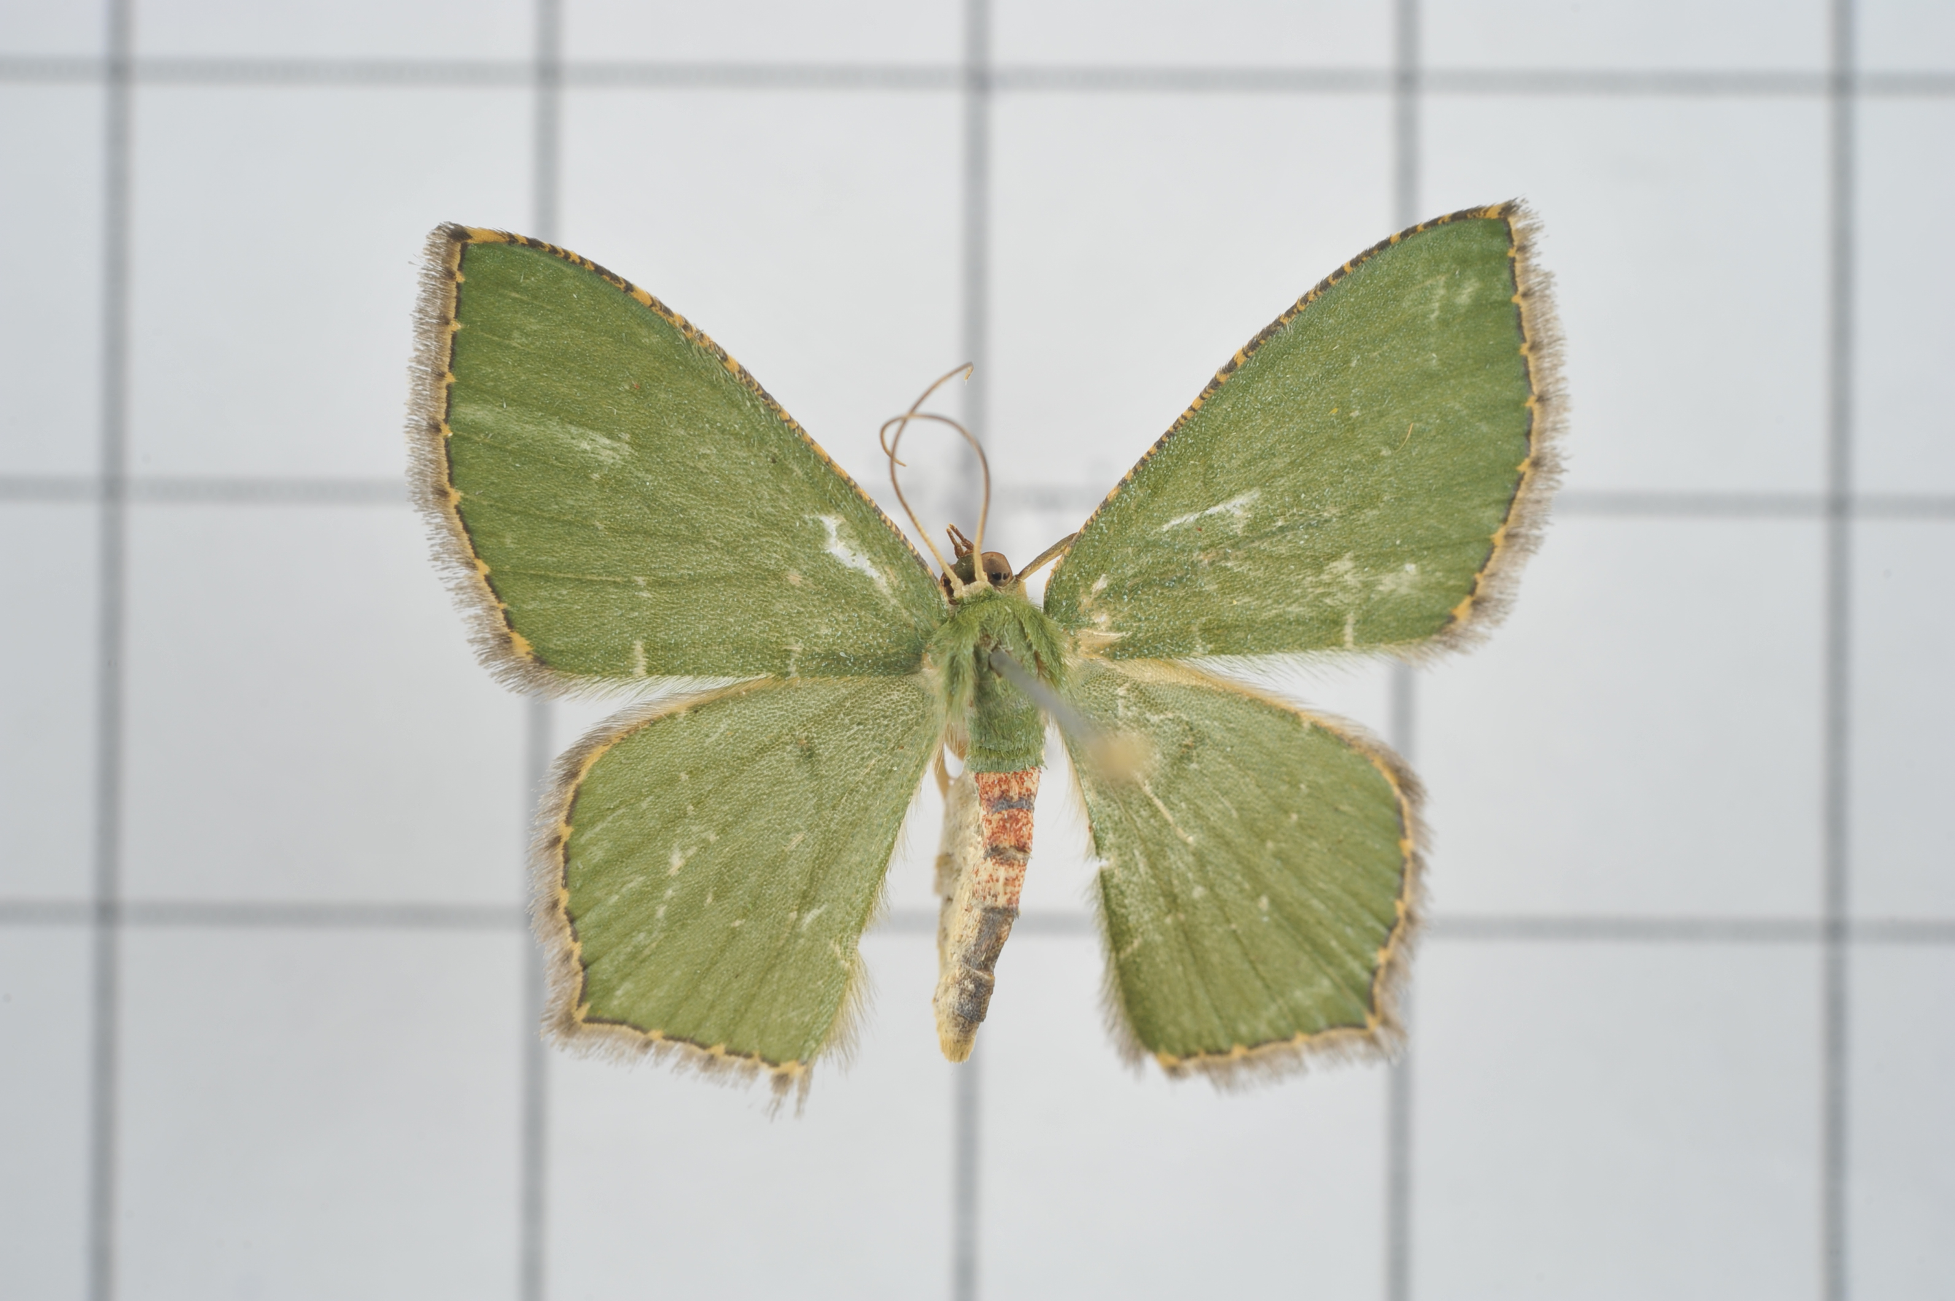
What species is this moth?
Hemithea pallidimunda
